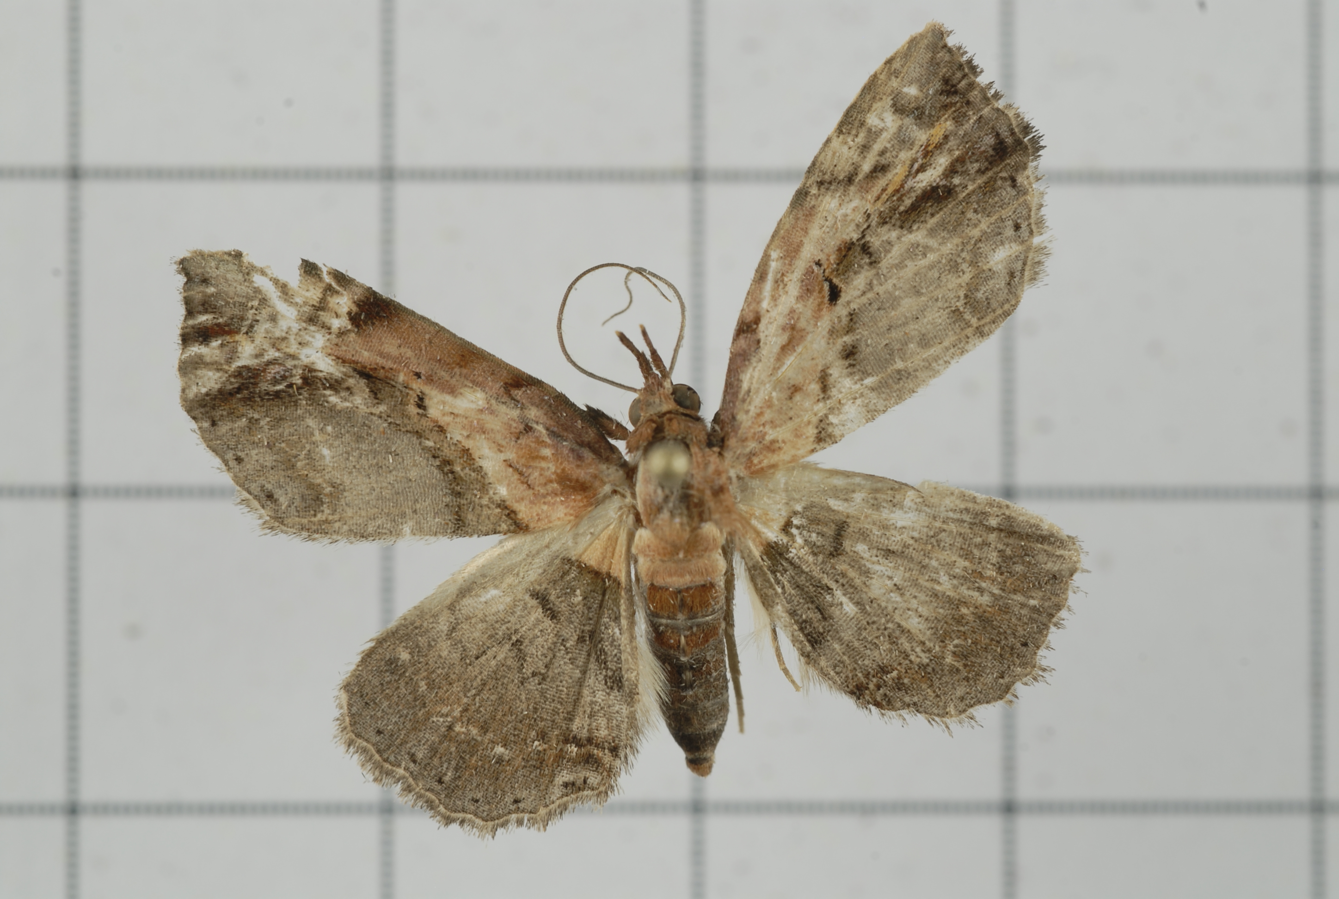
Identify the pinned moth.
Lophoruza pulcherrima
